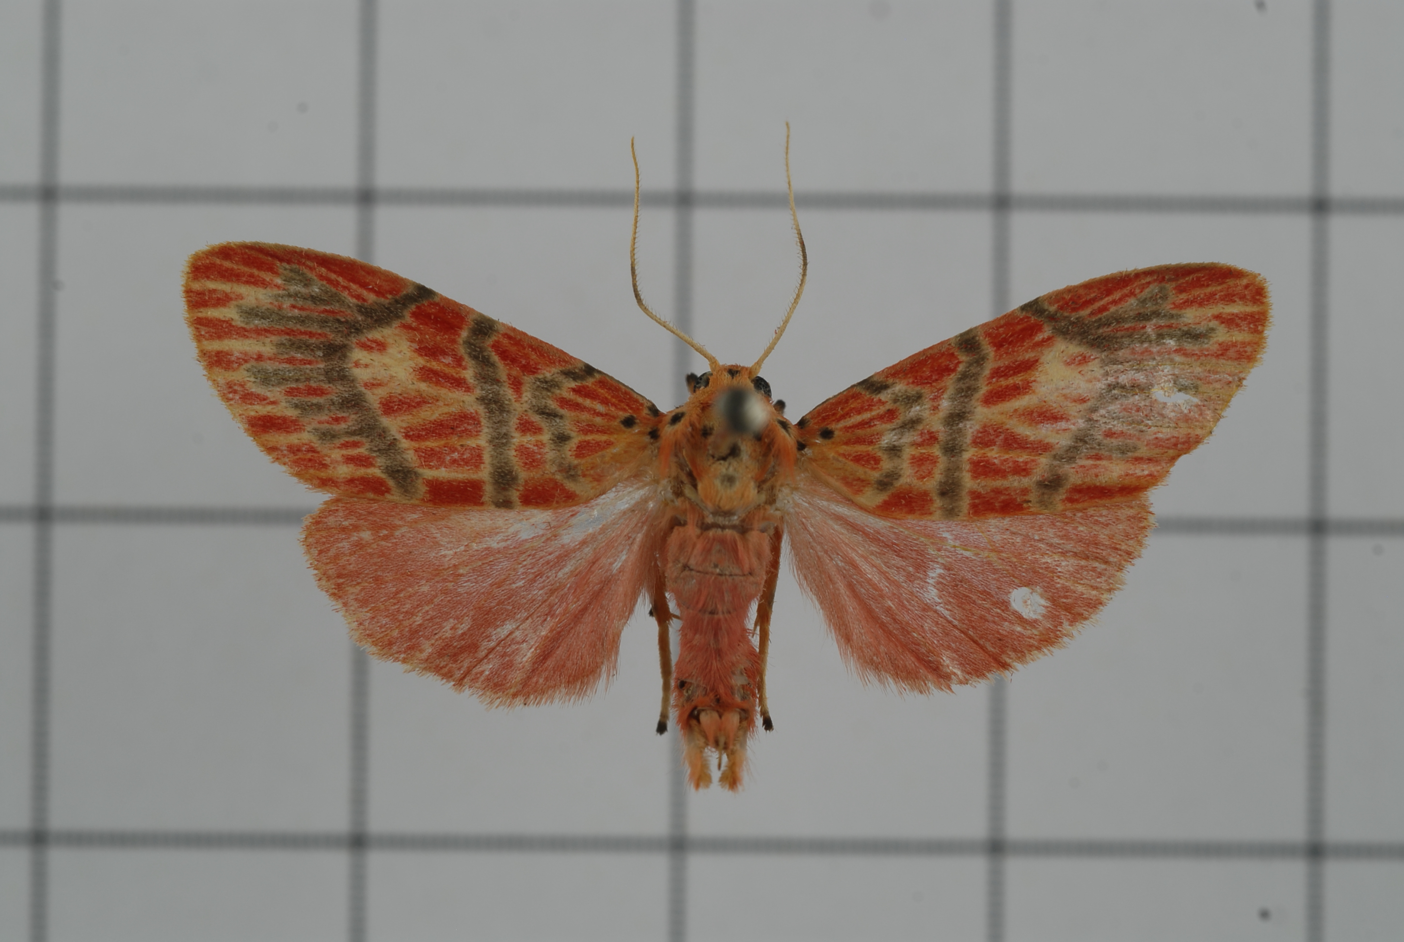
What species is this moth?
Barsine sauteri
